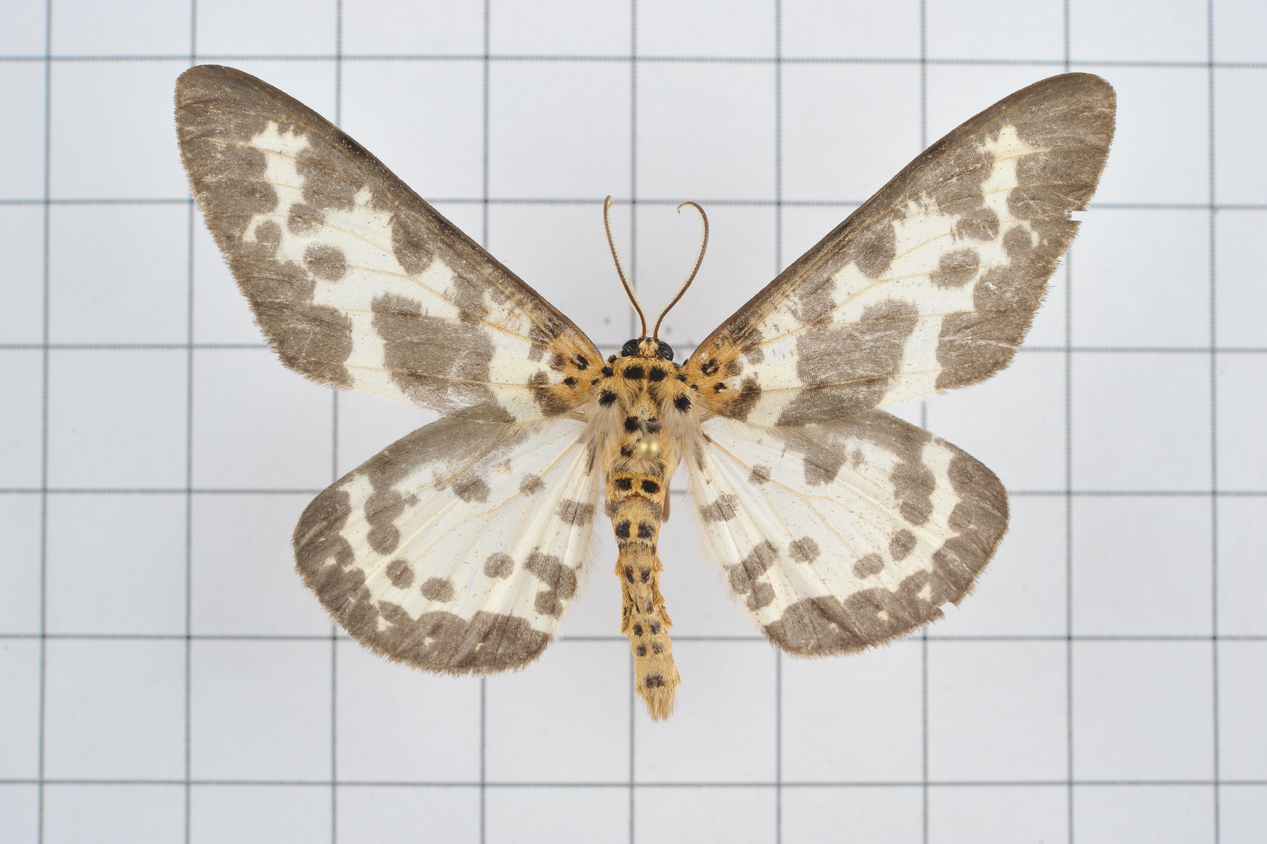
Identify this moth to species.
Percnia longitermen
